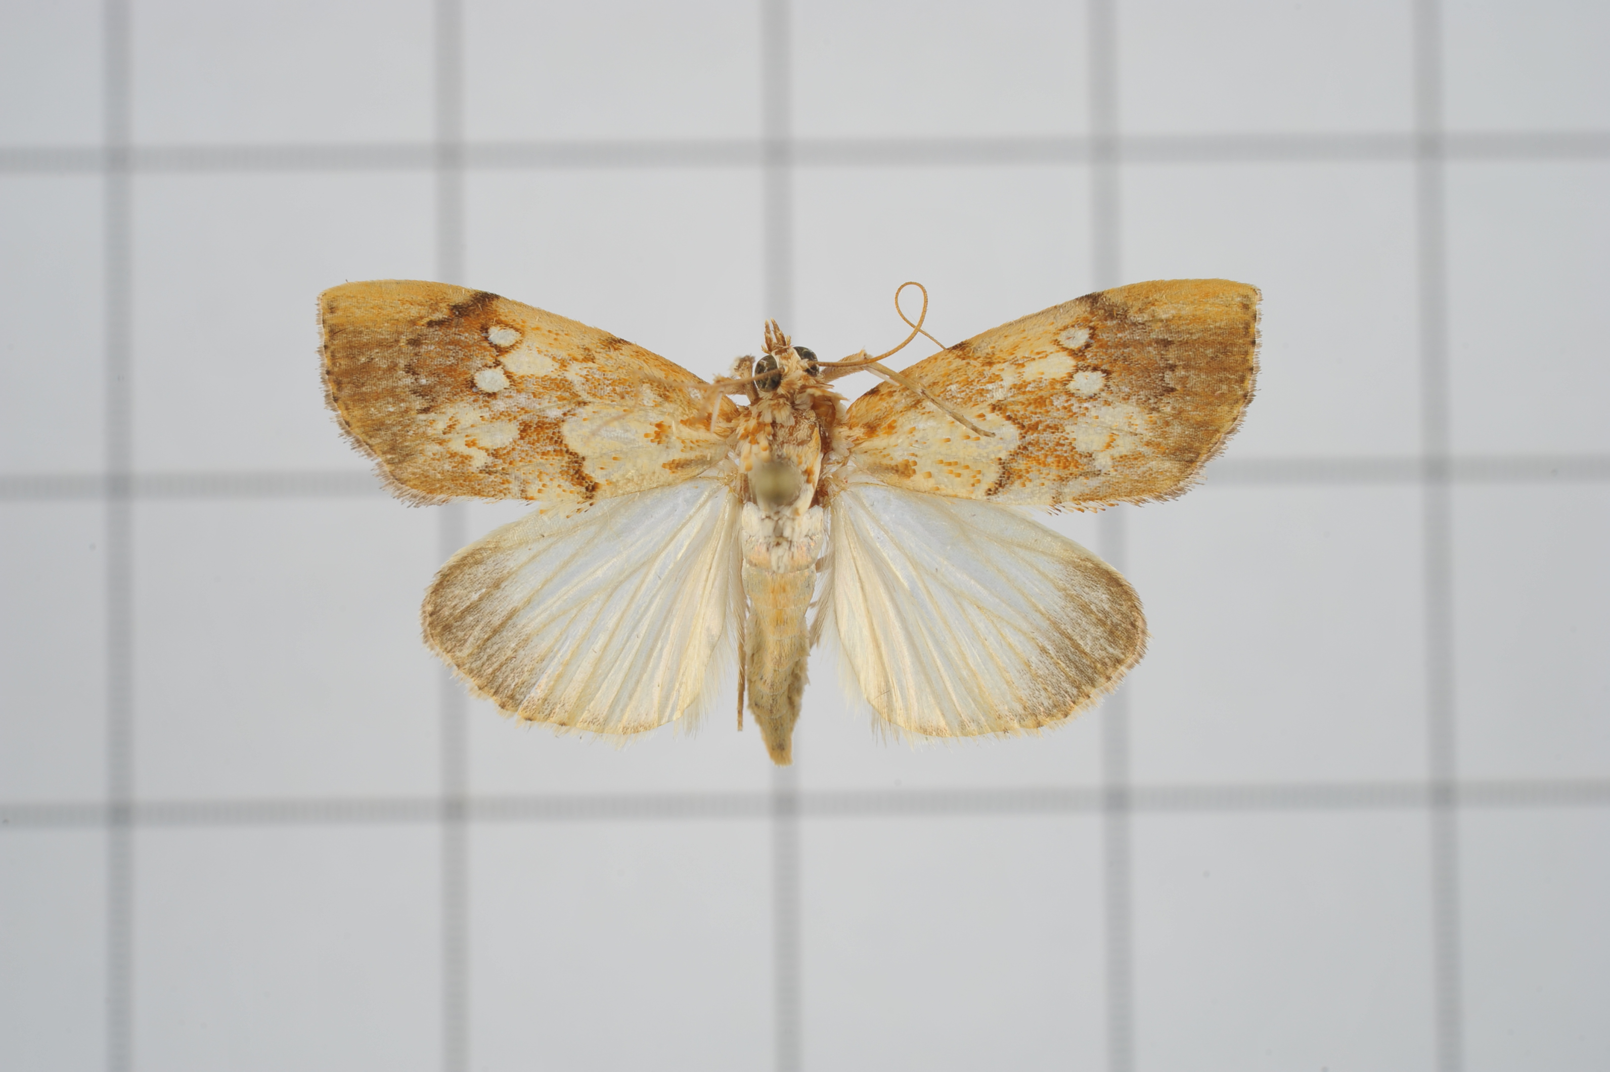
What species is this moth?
Crocidolomia pavonana
